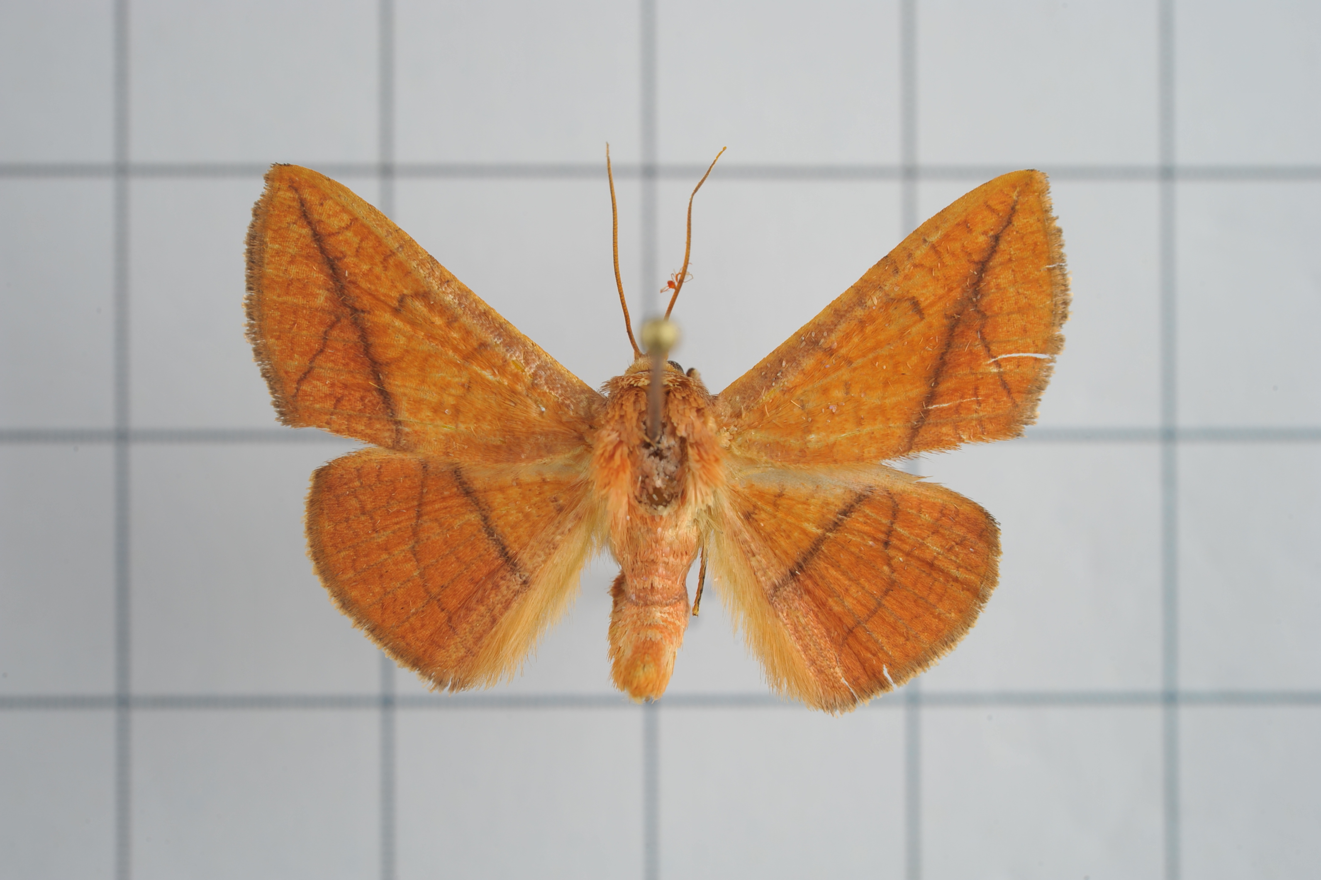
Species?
Sonagara strigipennis
